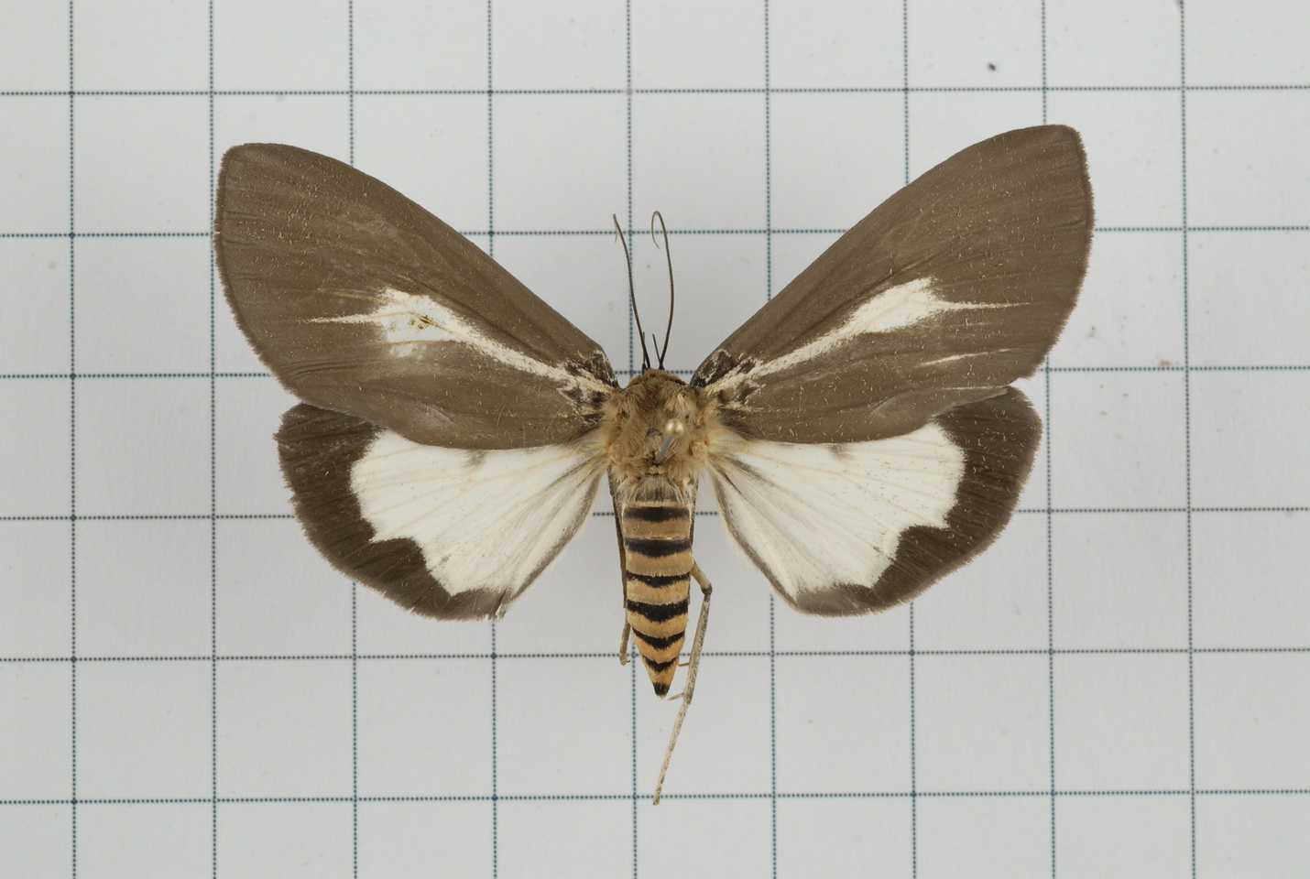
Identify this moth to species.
Asota heliconia zebrina
